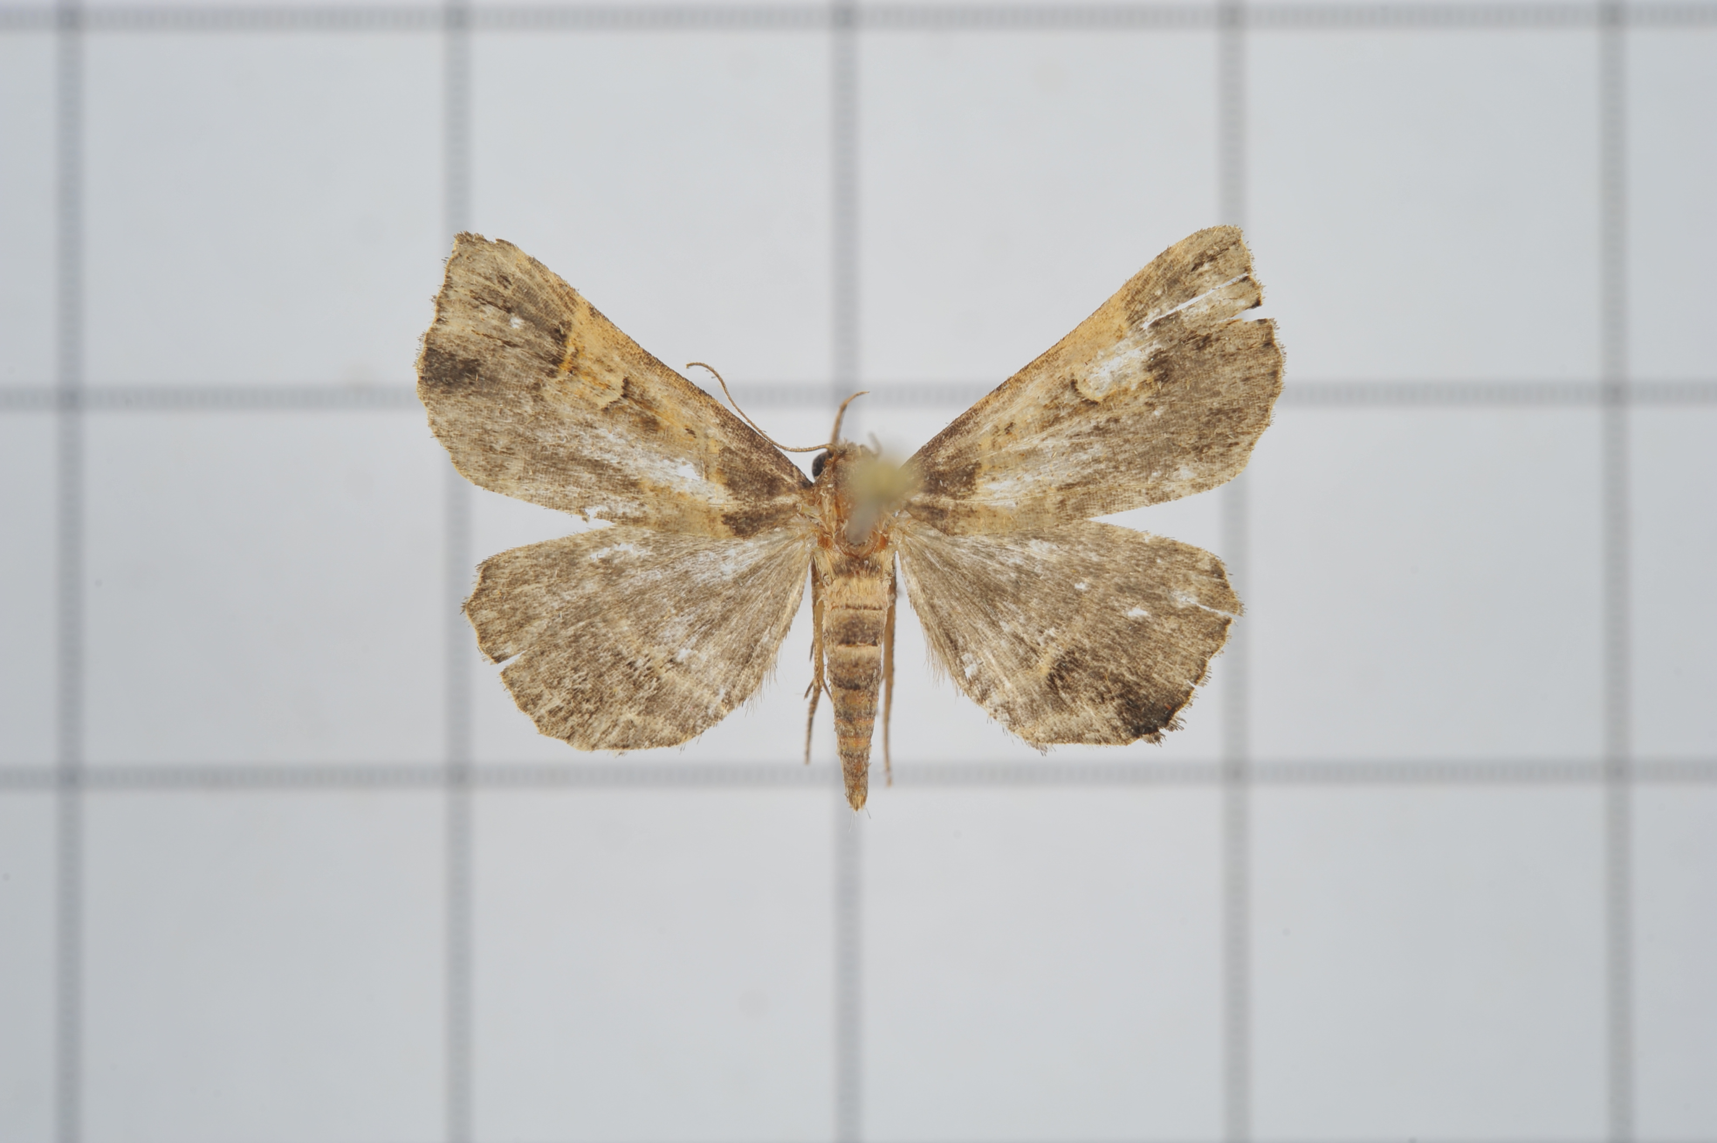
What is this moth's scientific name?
Bertula centralis
